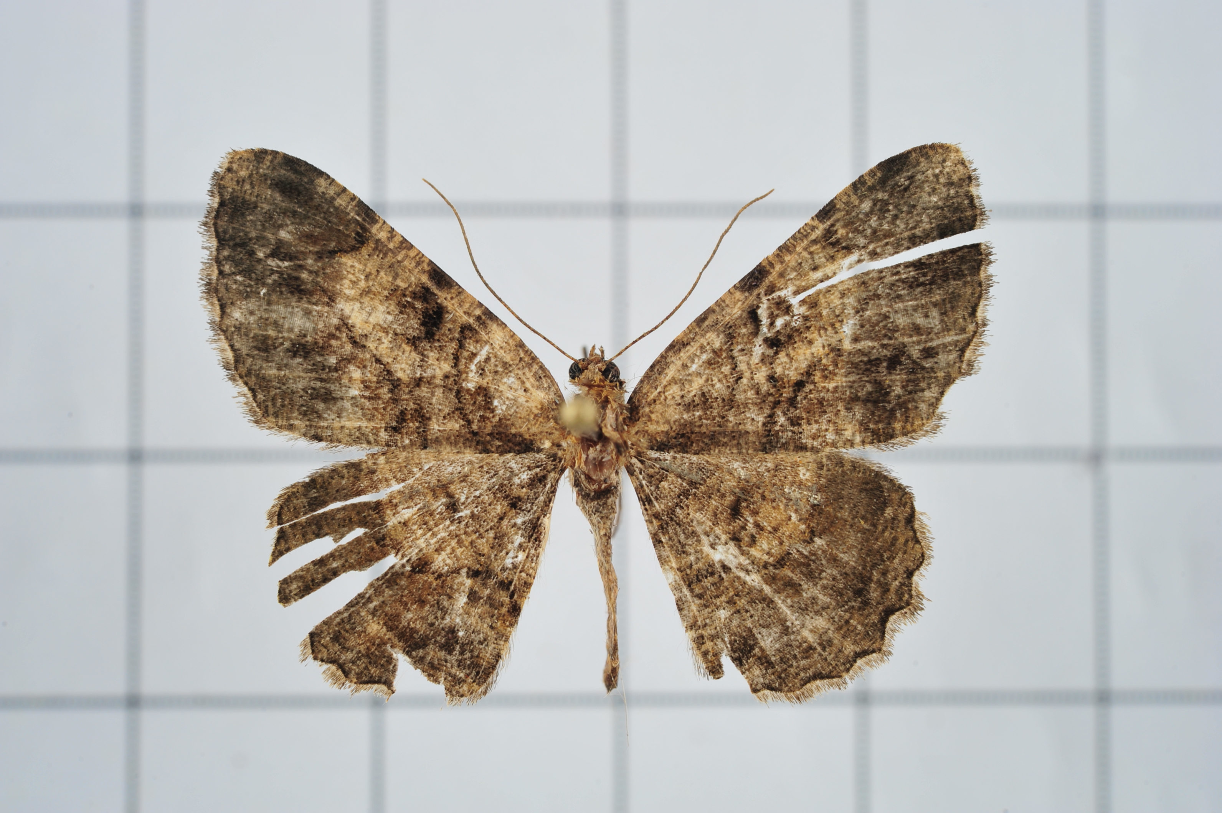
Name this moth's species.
Psilalcis pulveraria
